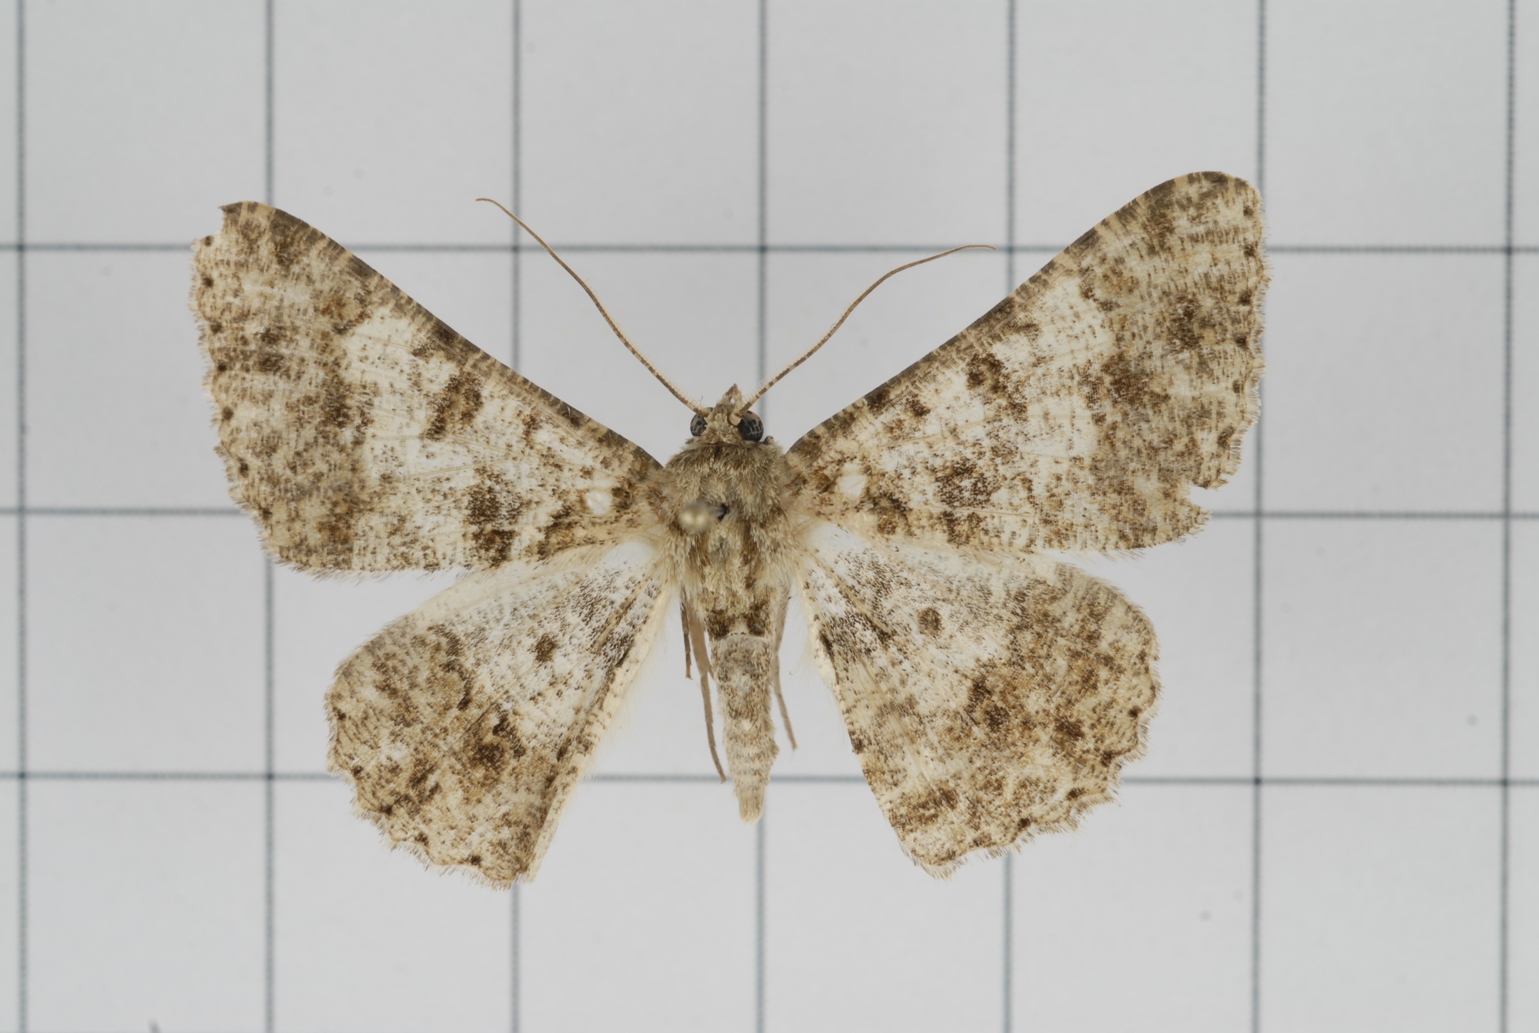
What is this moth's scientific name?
Racotis boarmiaria
